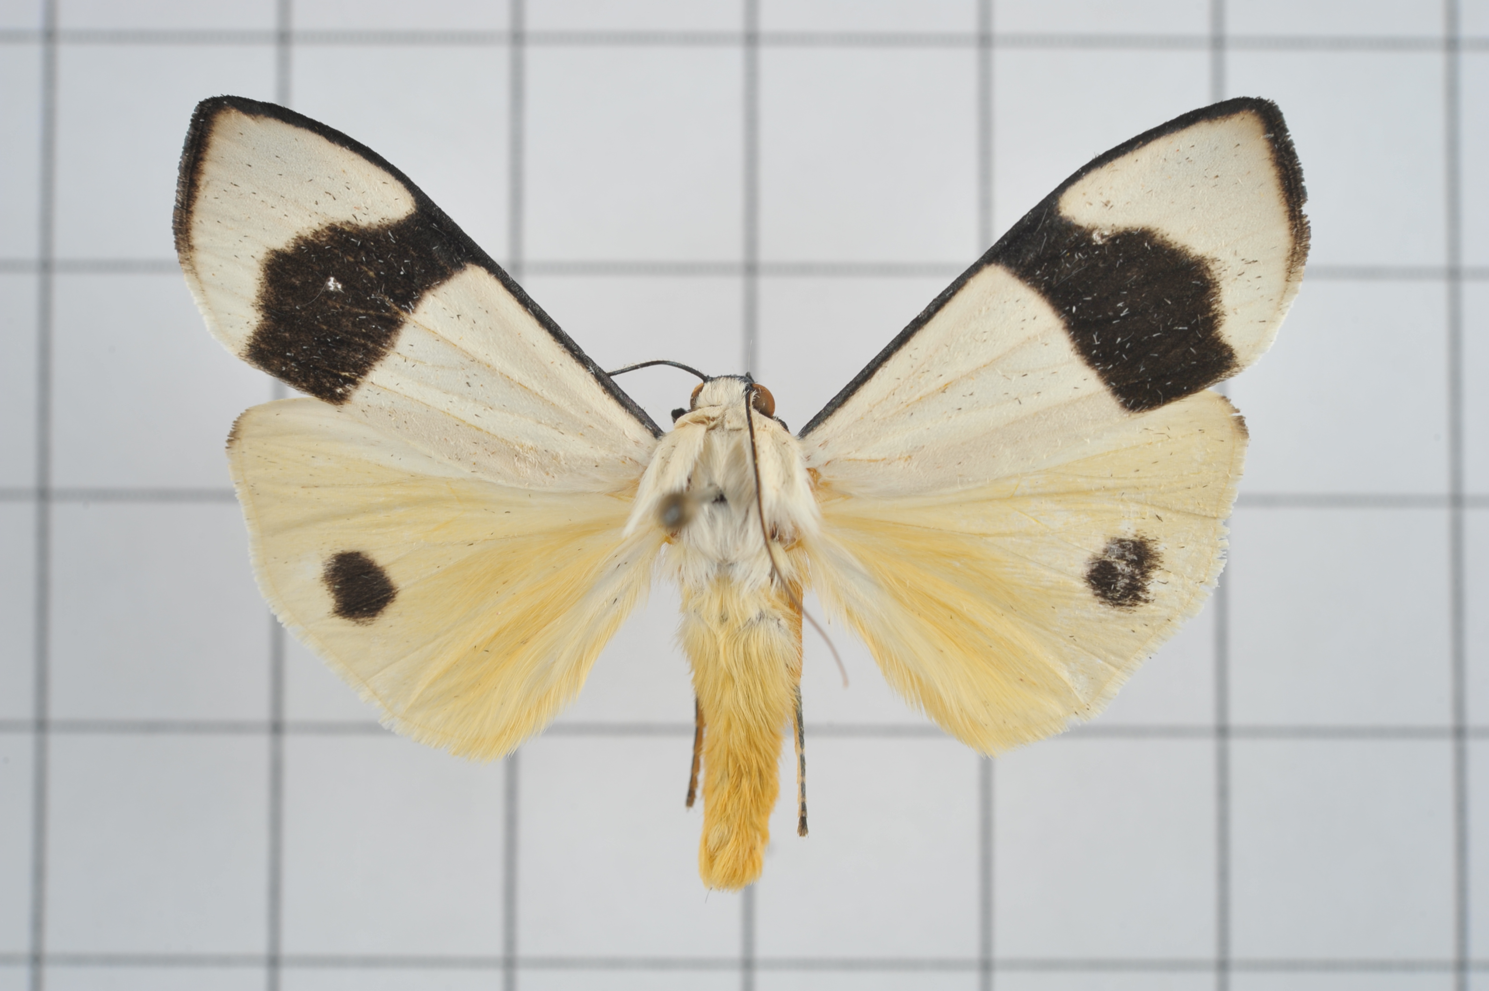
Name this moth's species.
Vamuna alboluteora
